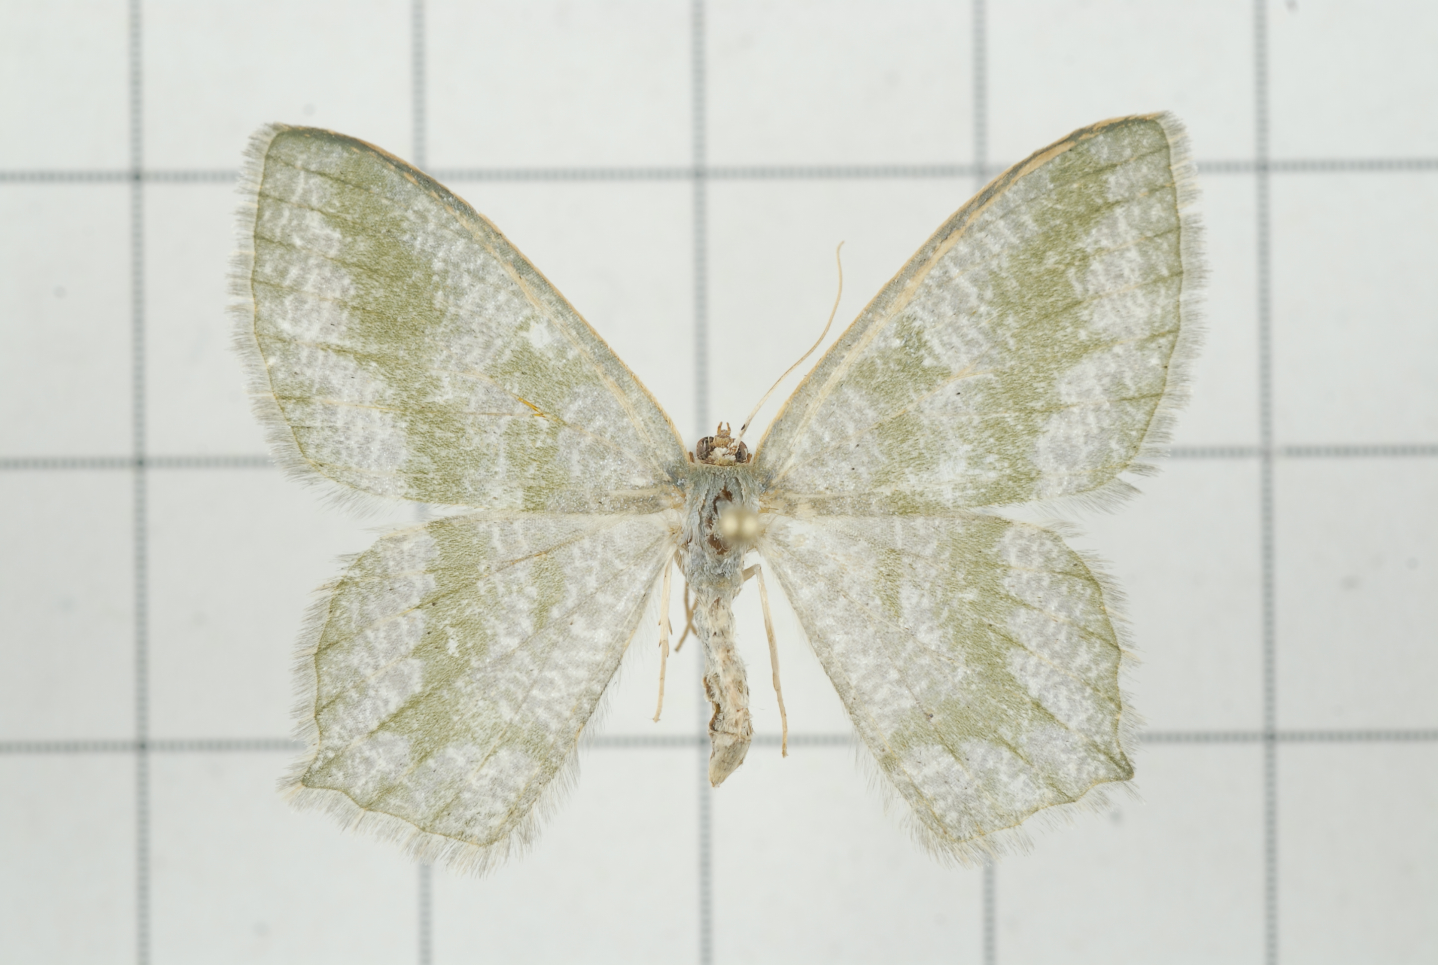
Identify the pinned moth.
Maxates thetydaria
